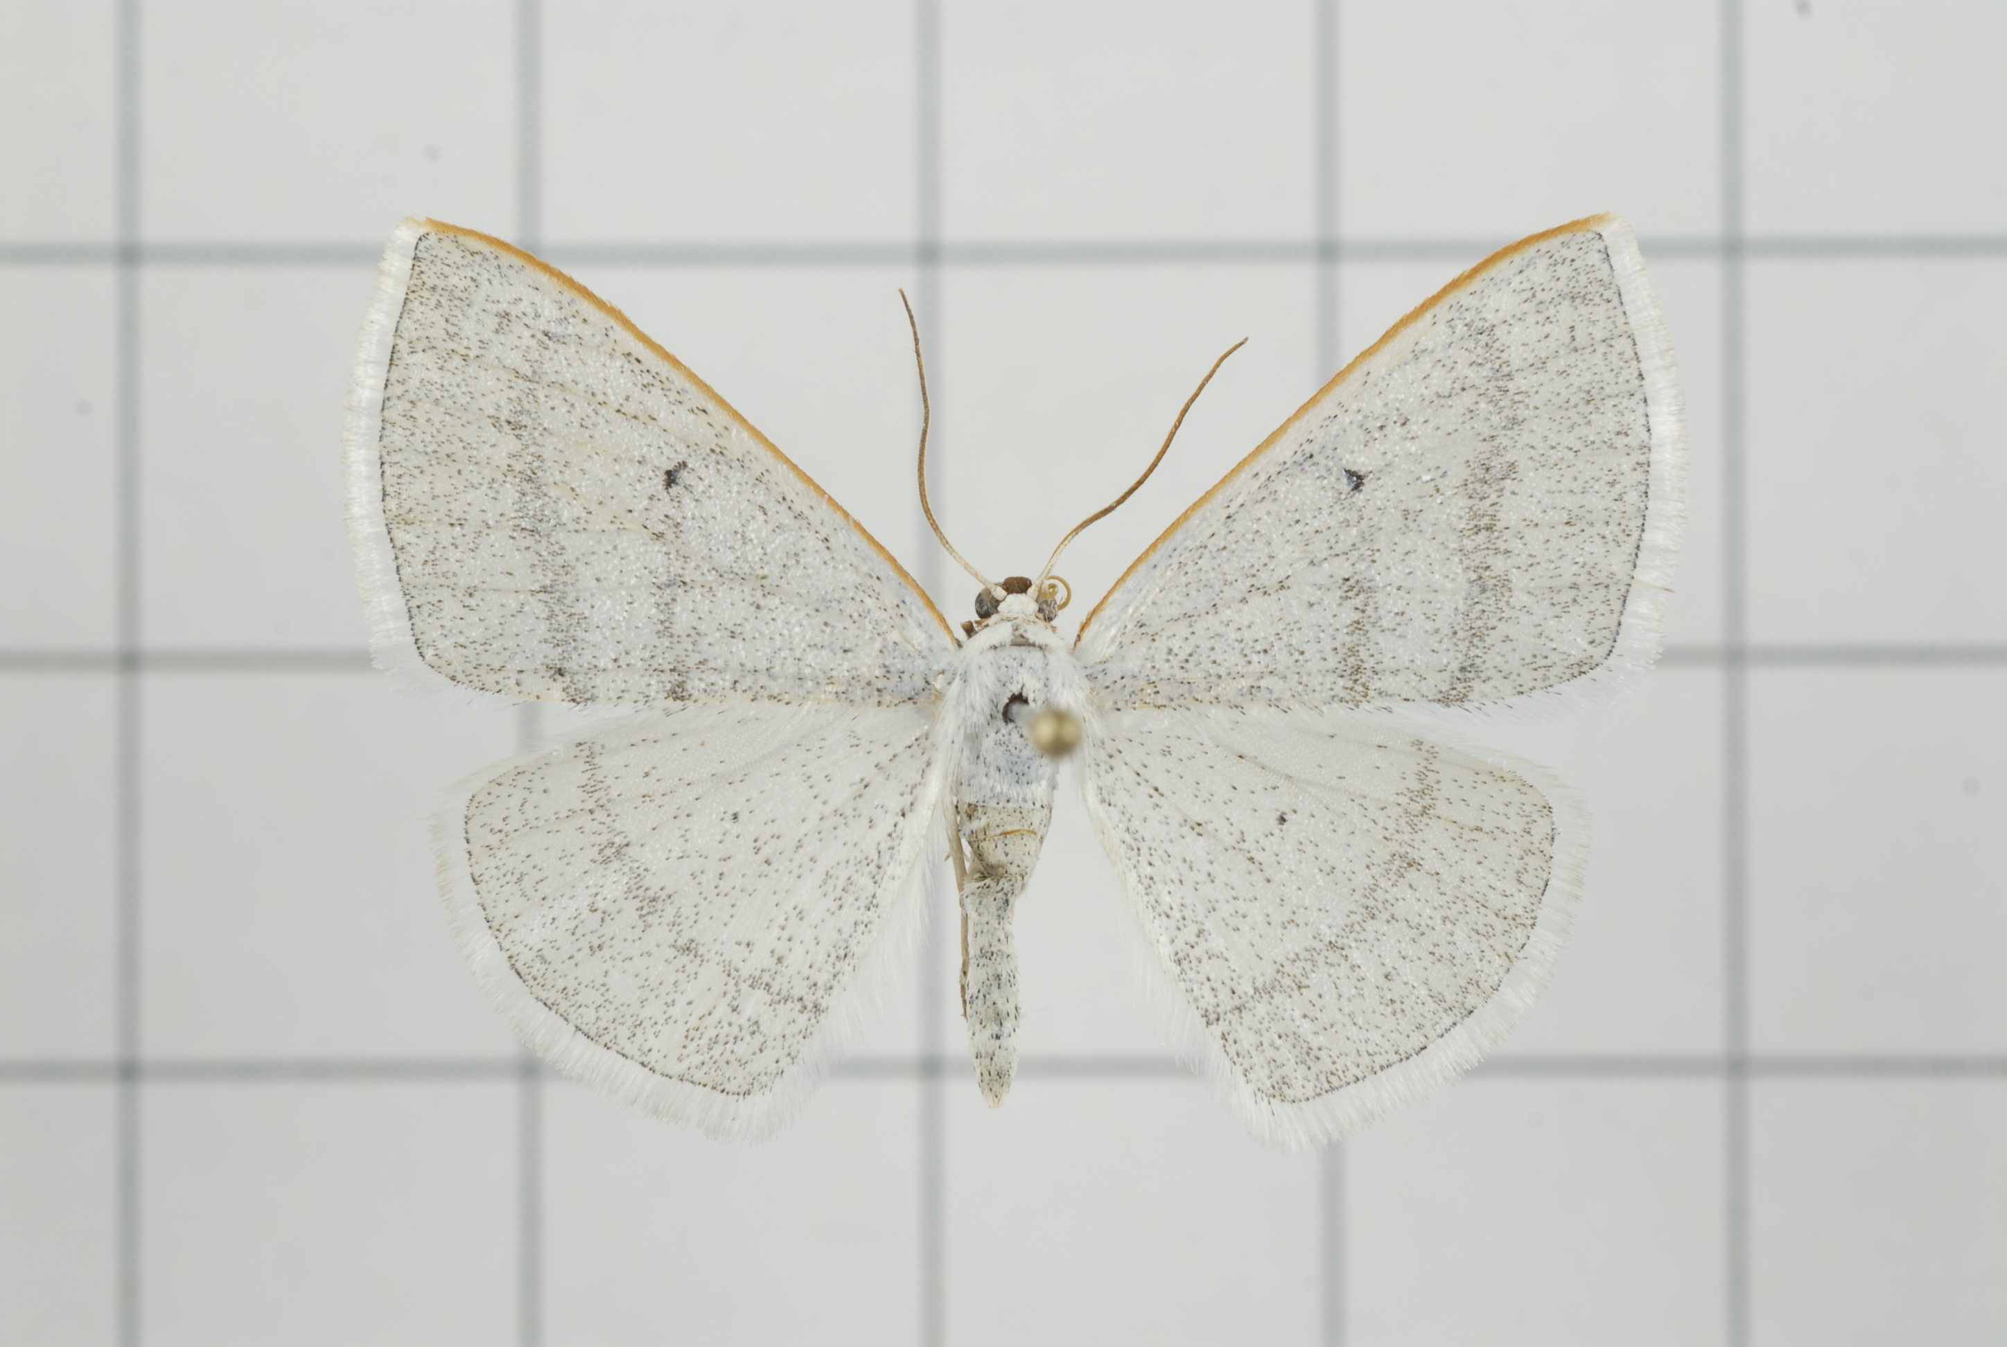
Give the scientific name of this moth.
Lomographa jhonjhihguanensis
